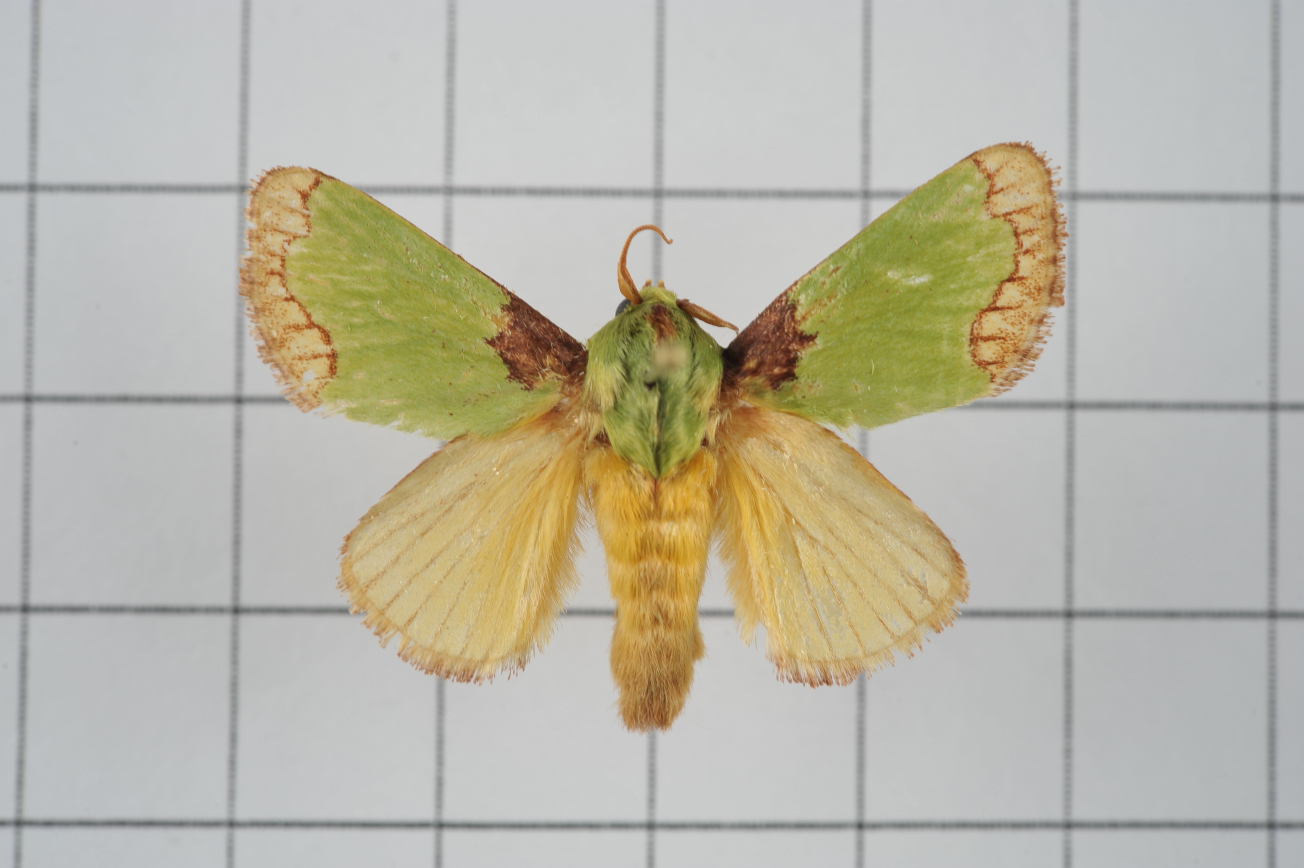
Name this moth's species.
Parasa consocia
